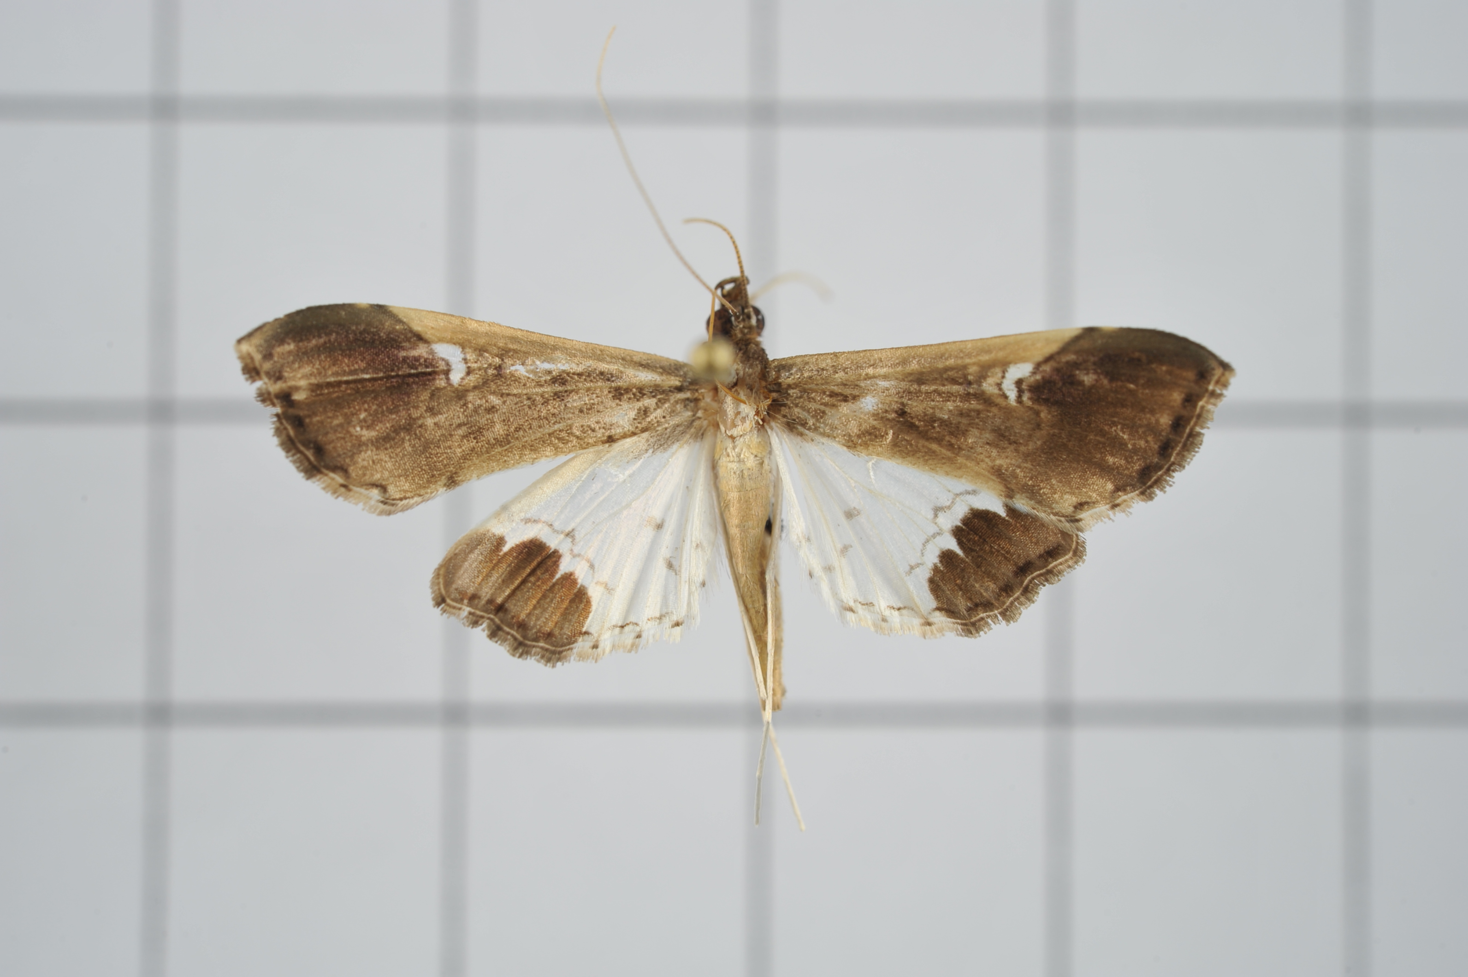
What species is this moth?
Maruca amboinalis
